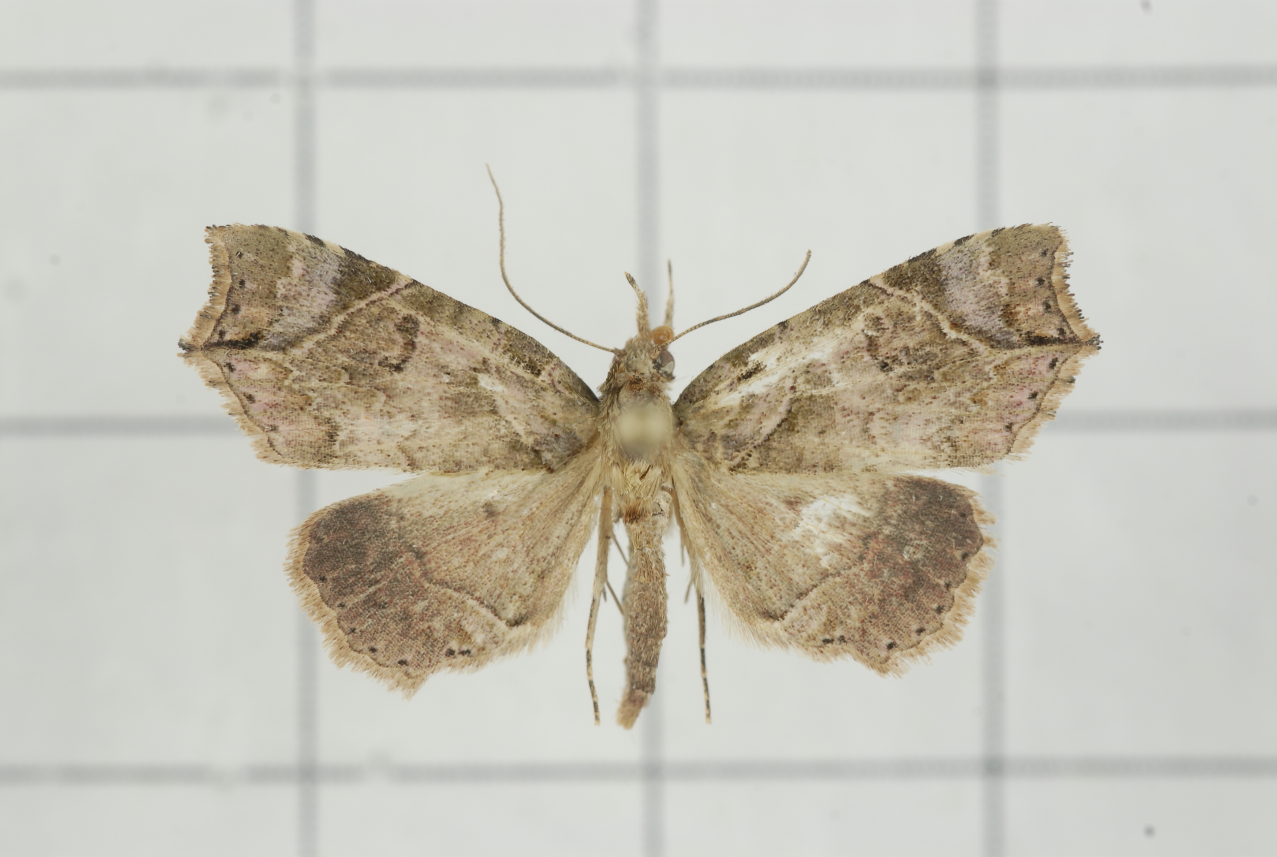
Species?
Parolulis renalis
